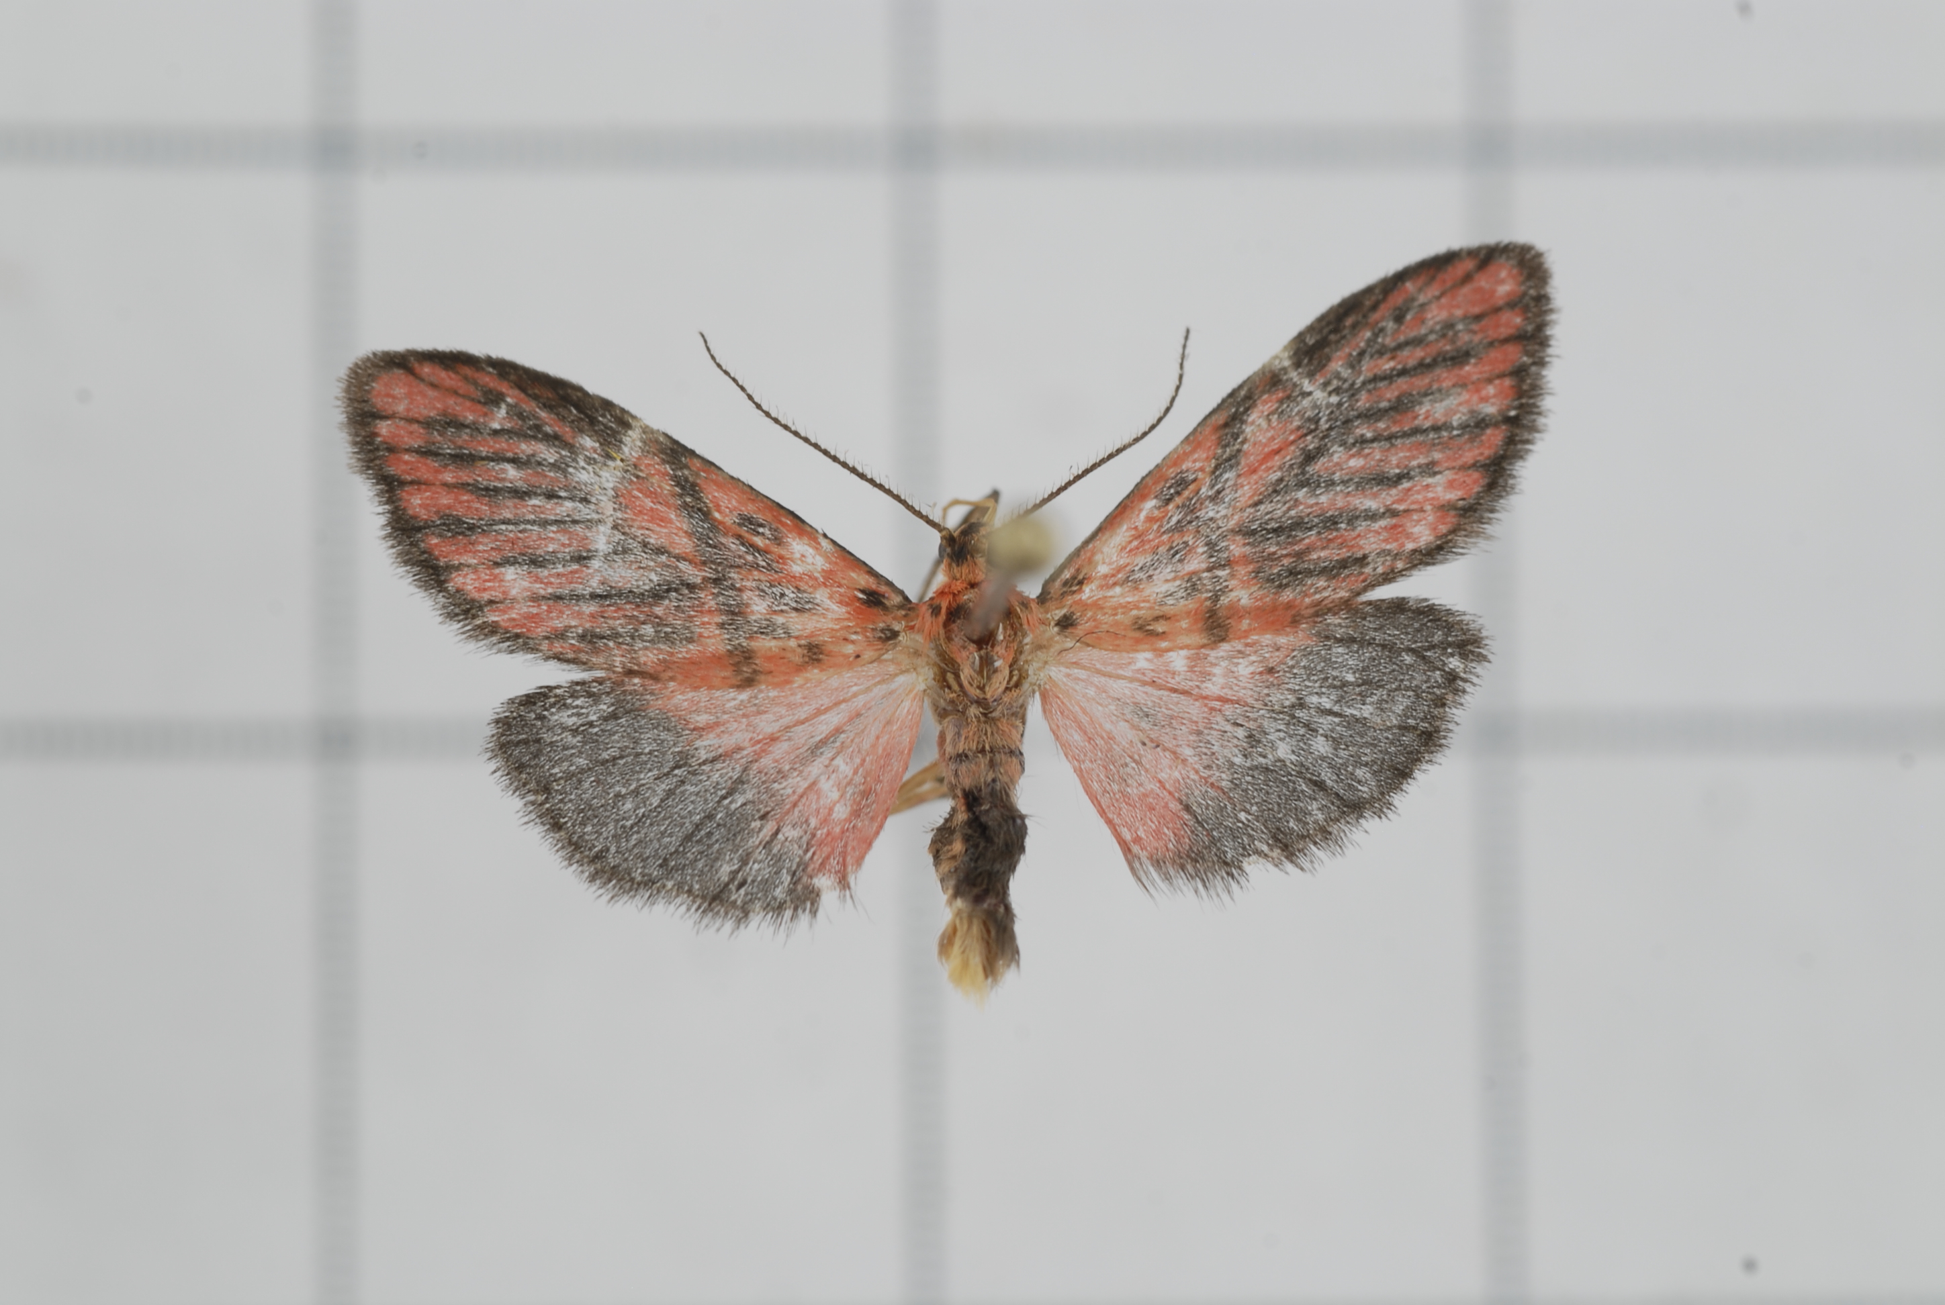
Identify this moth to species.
Miltochrista mediobliqua
